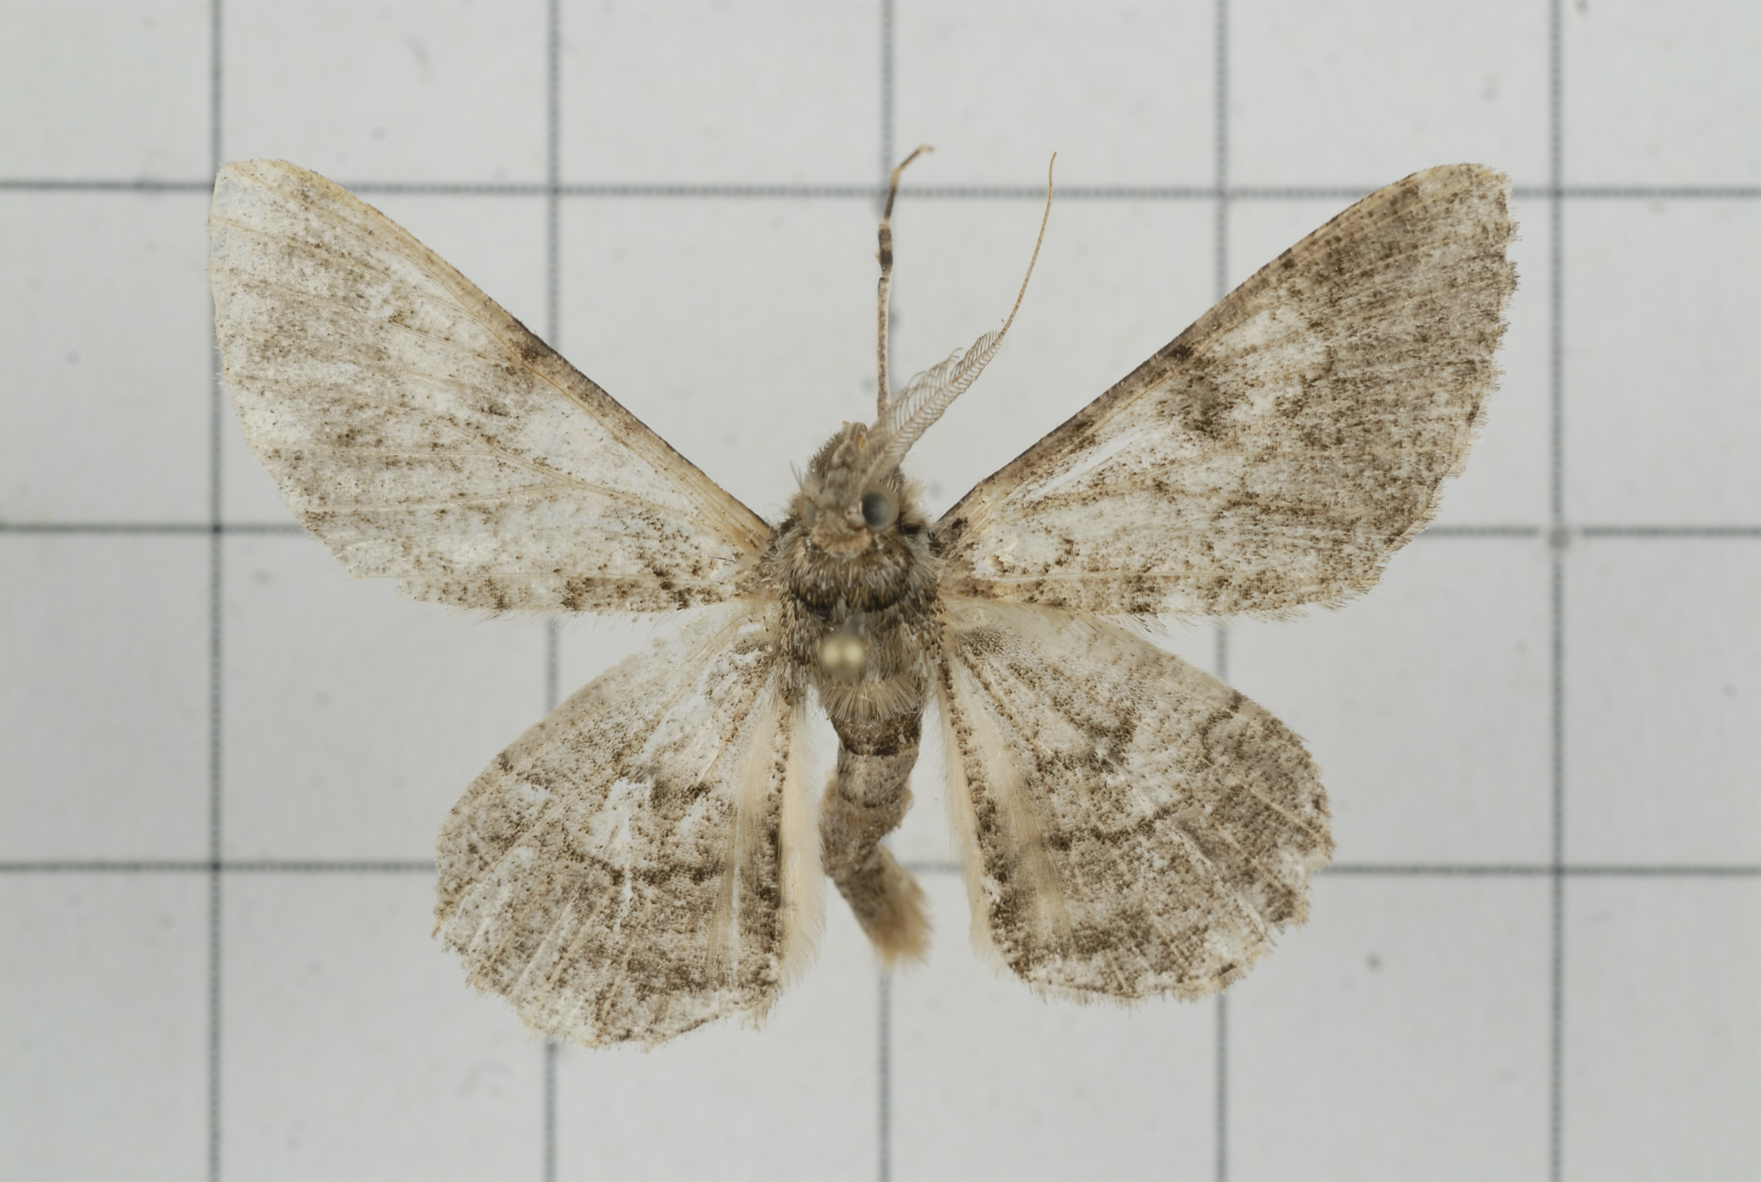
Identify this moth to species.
Cleora fraterna
